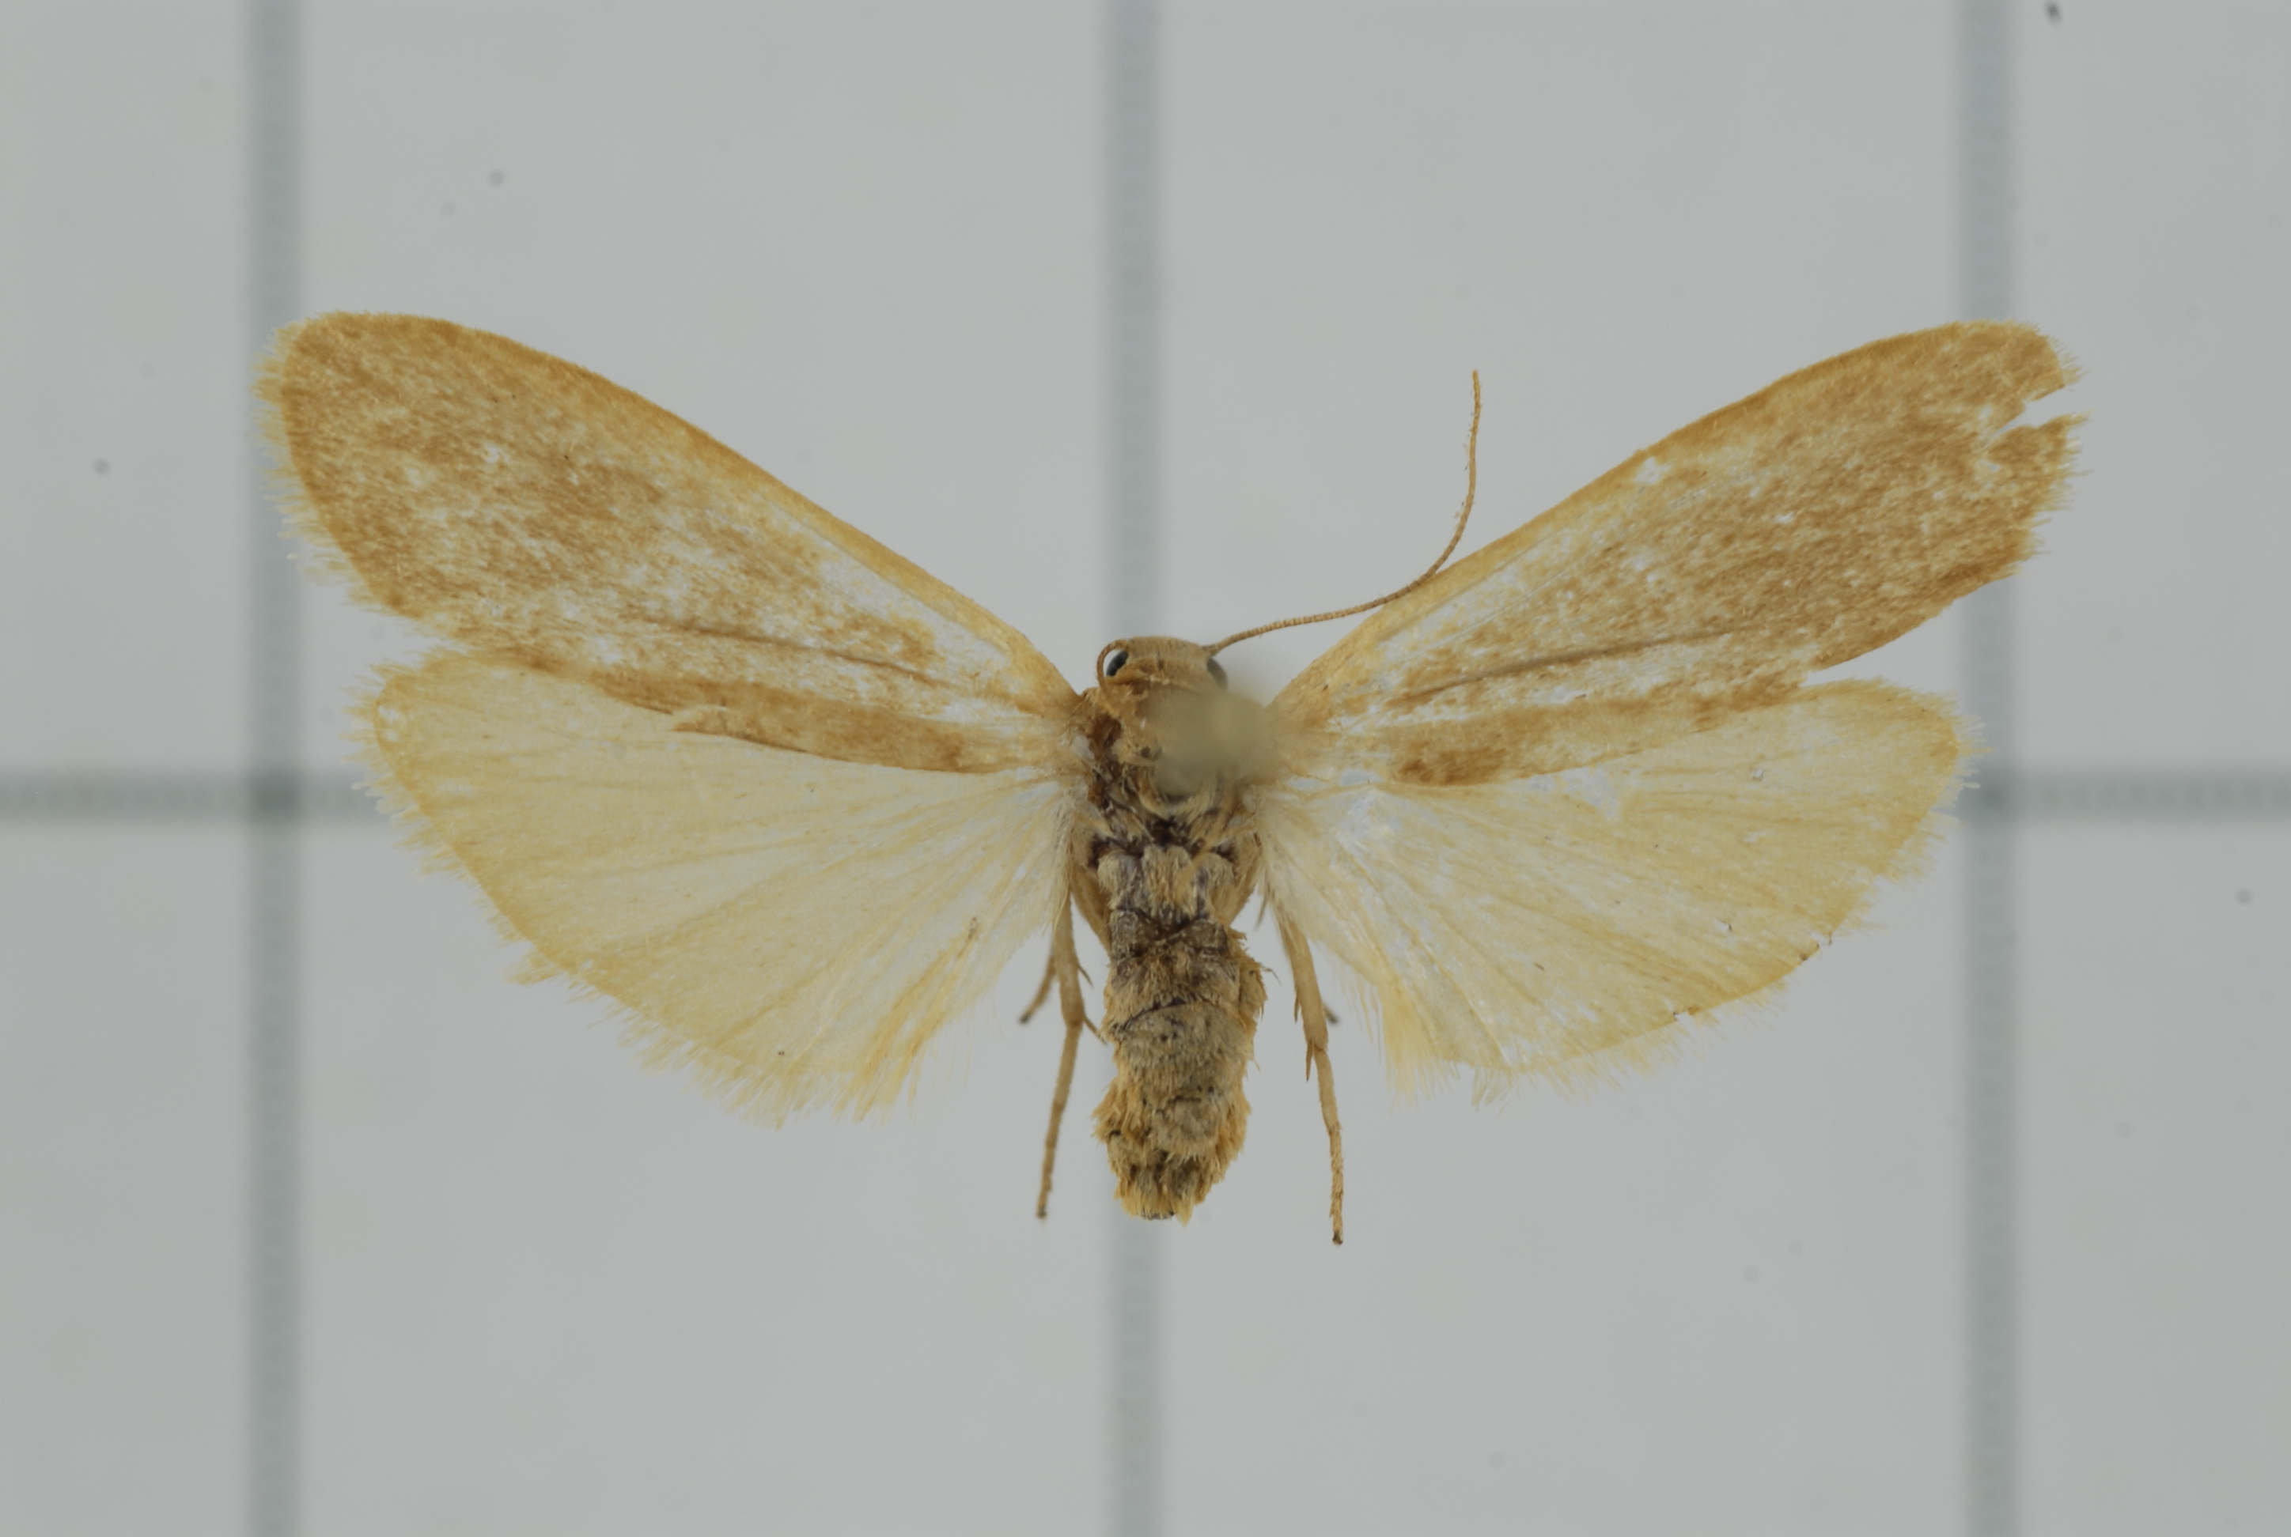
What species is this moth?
Danielithosia immaculata
